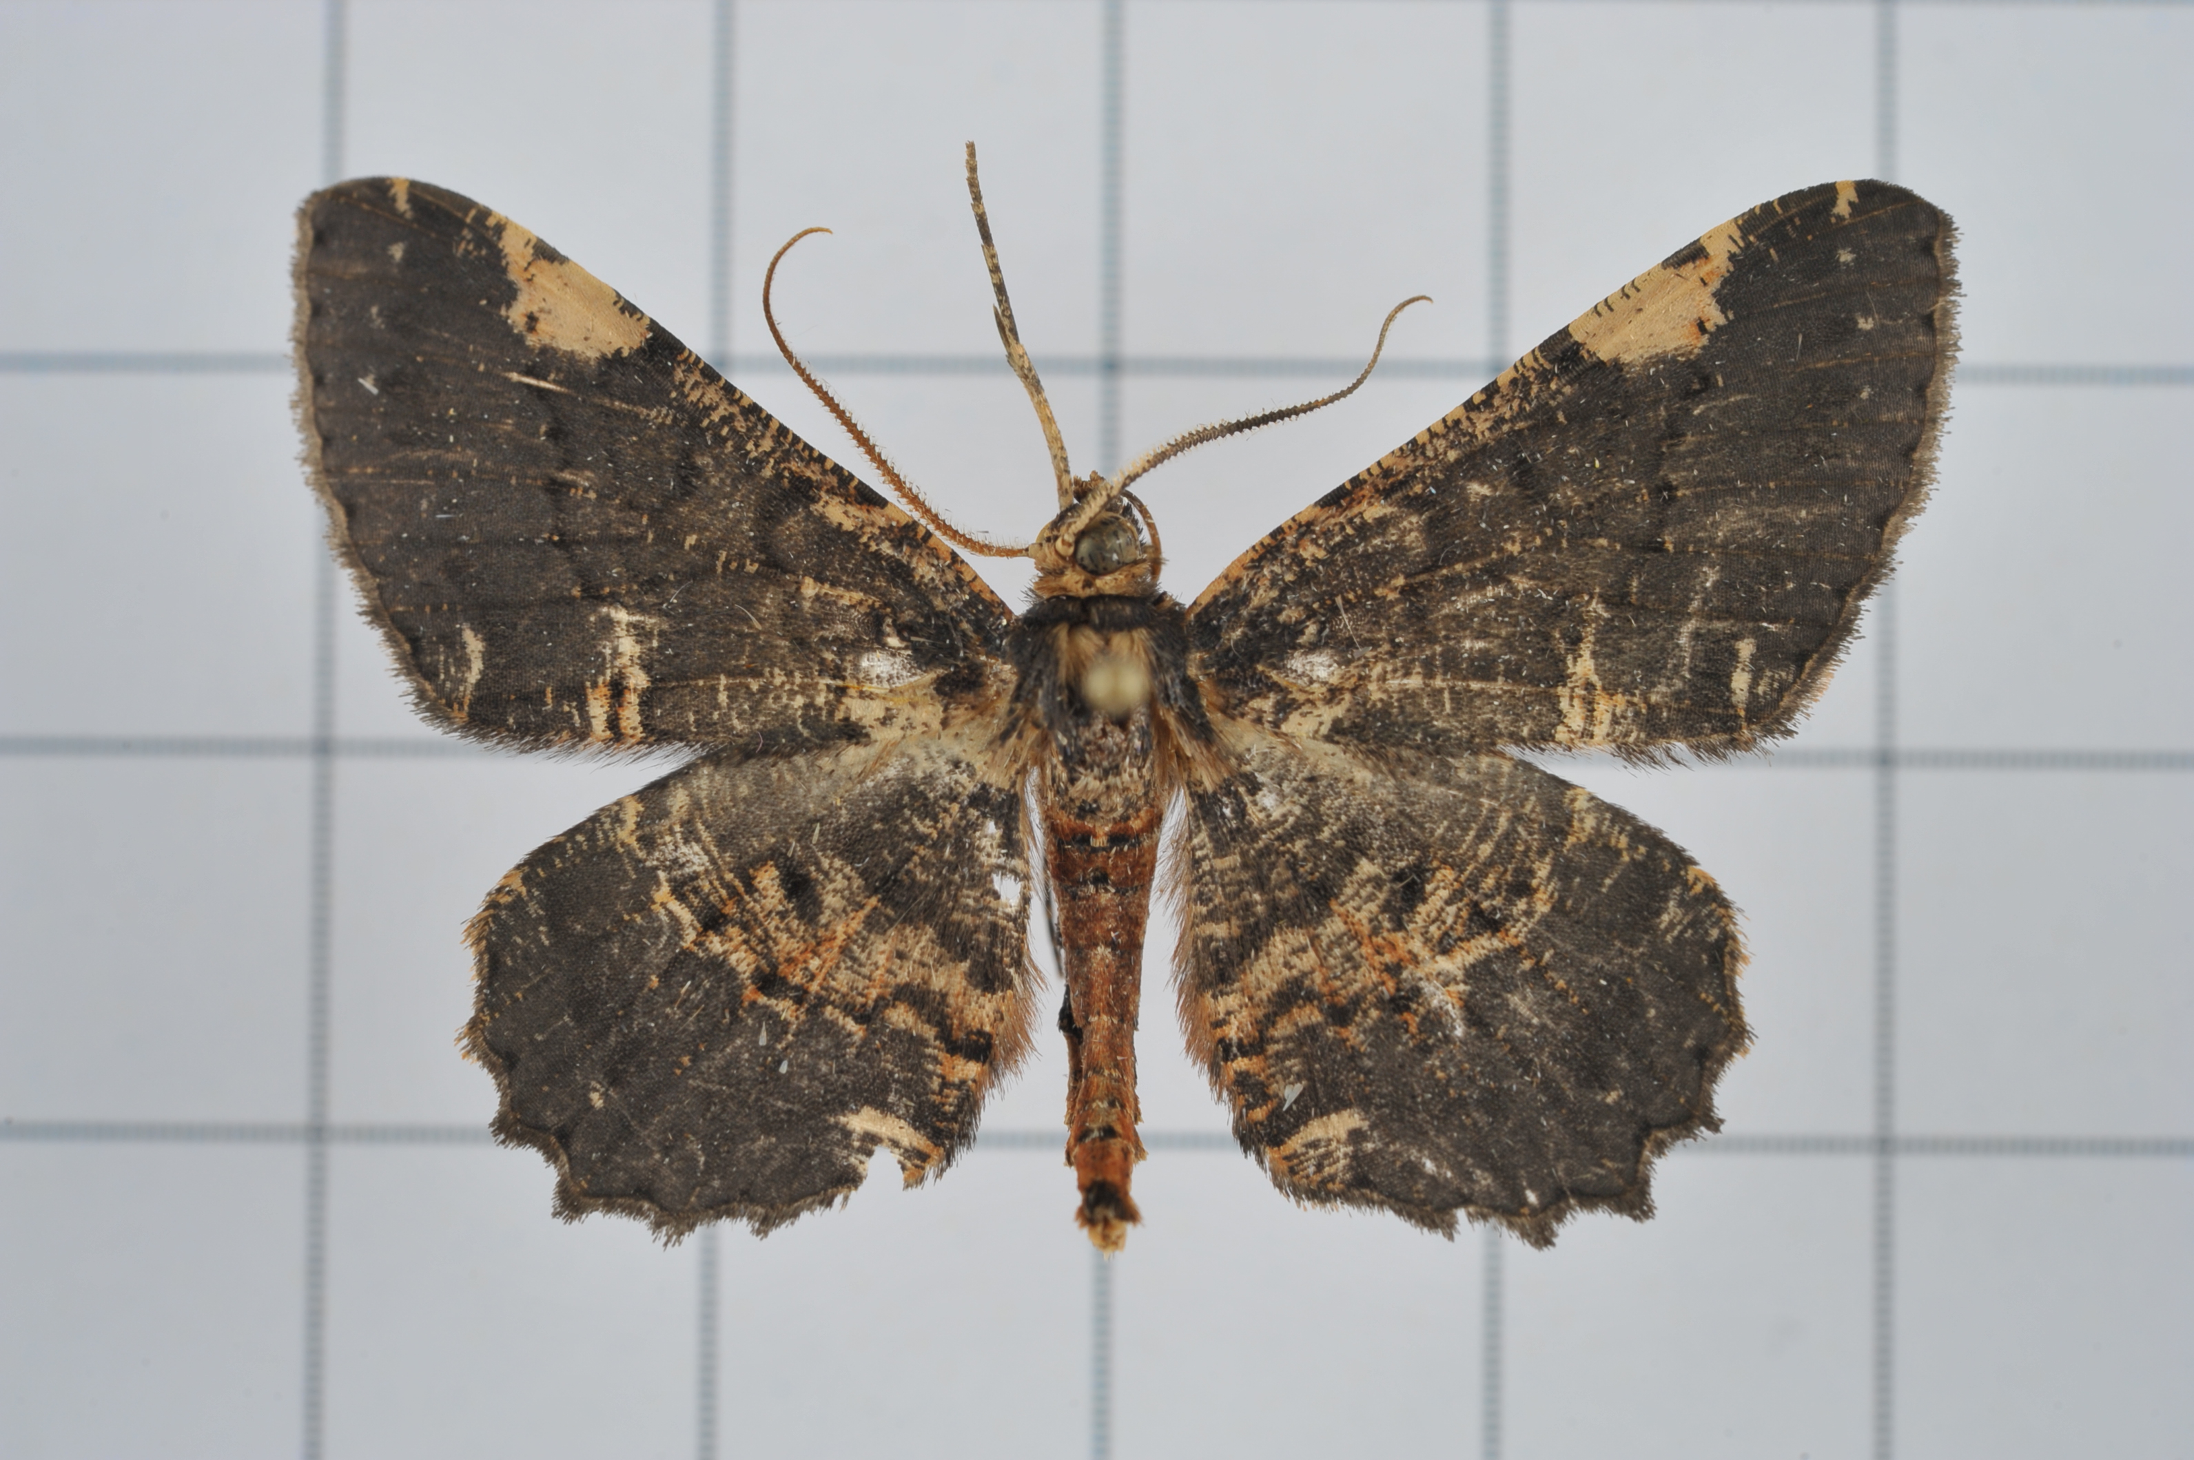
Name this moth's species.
Abaciscus costimacula
